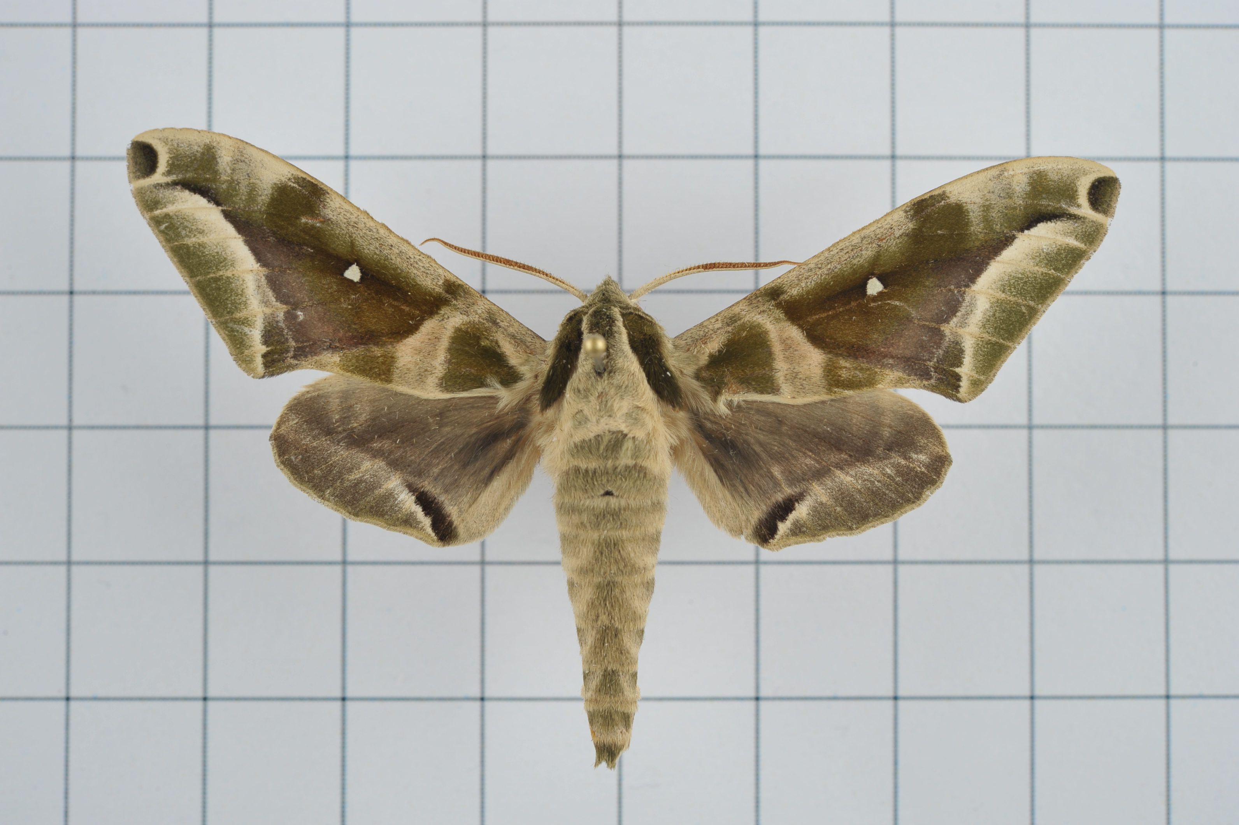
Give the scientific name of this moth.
Parum colligata
